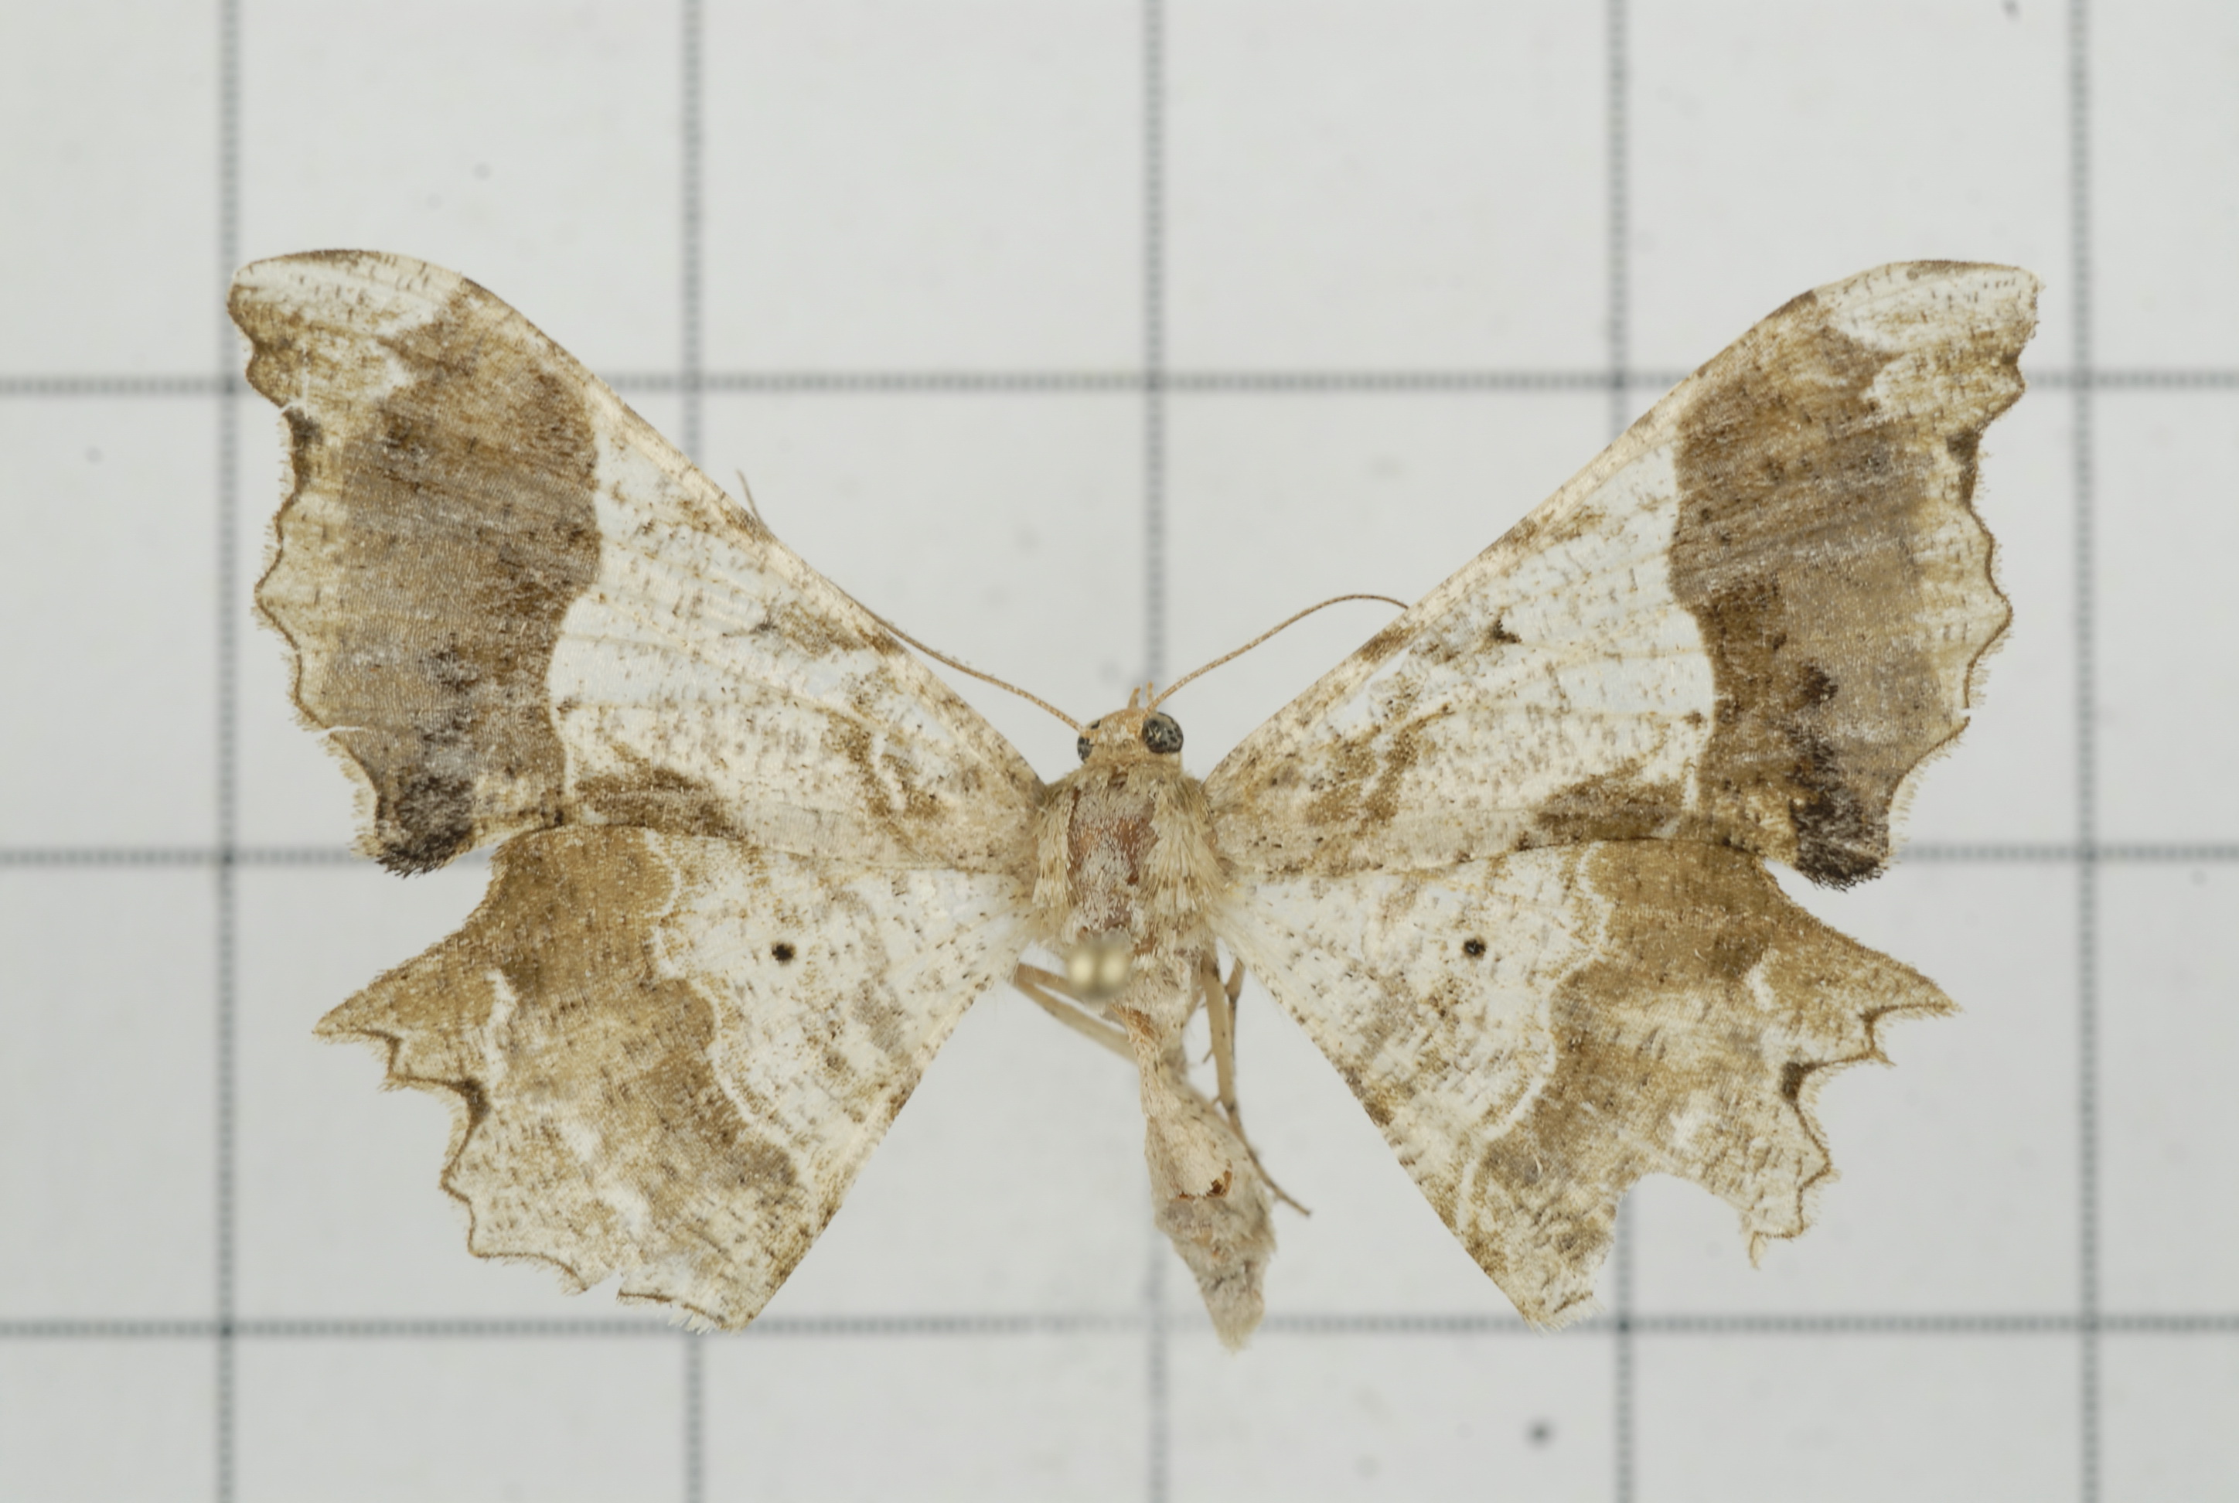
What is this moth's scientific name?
Krananda oliveomarginata
